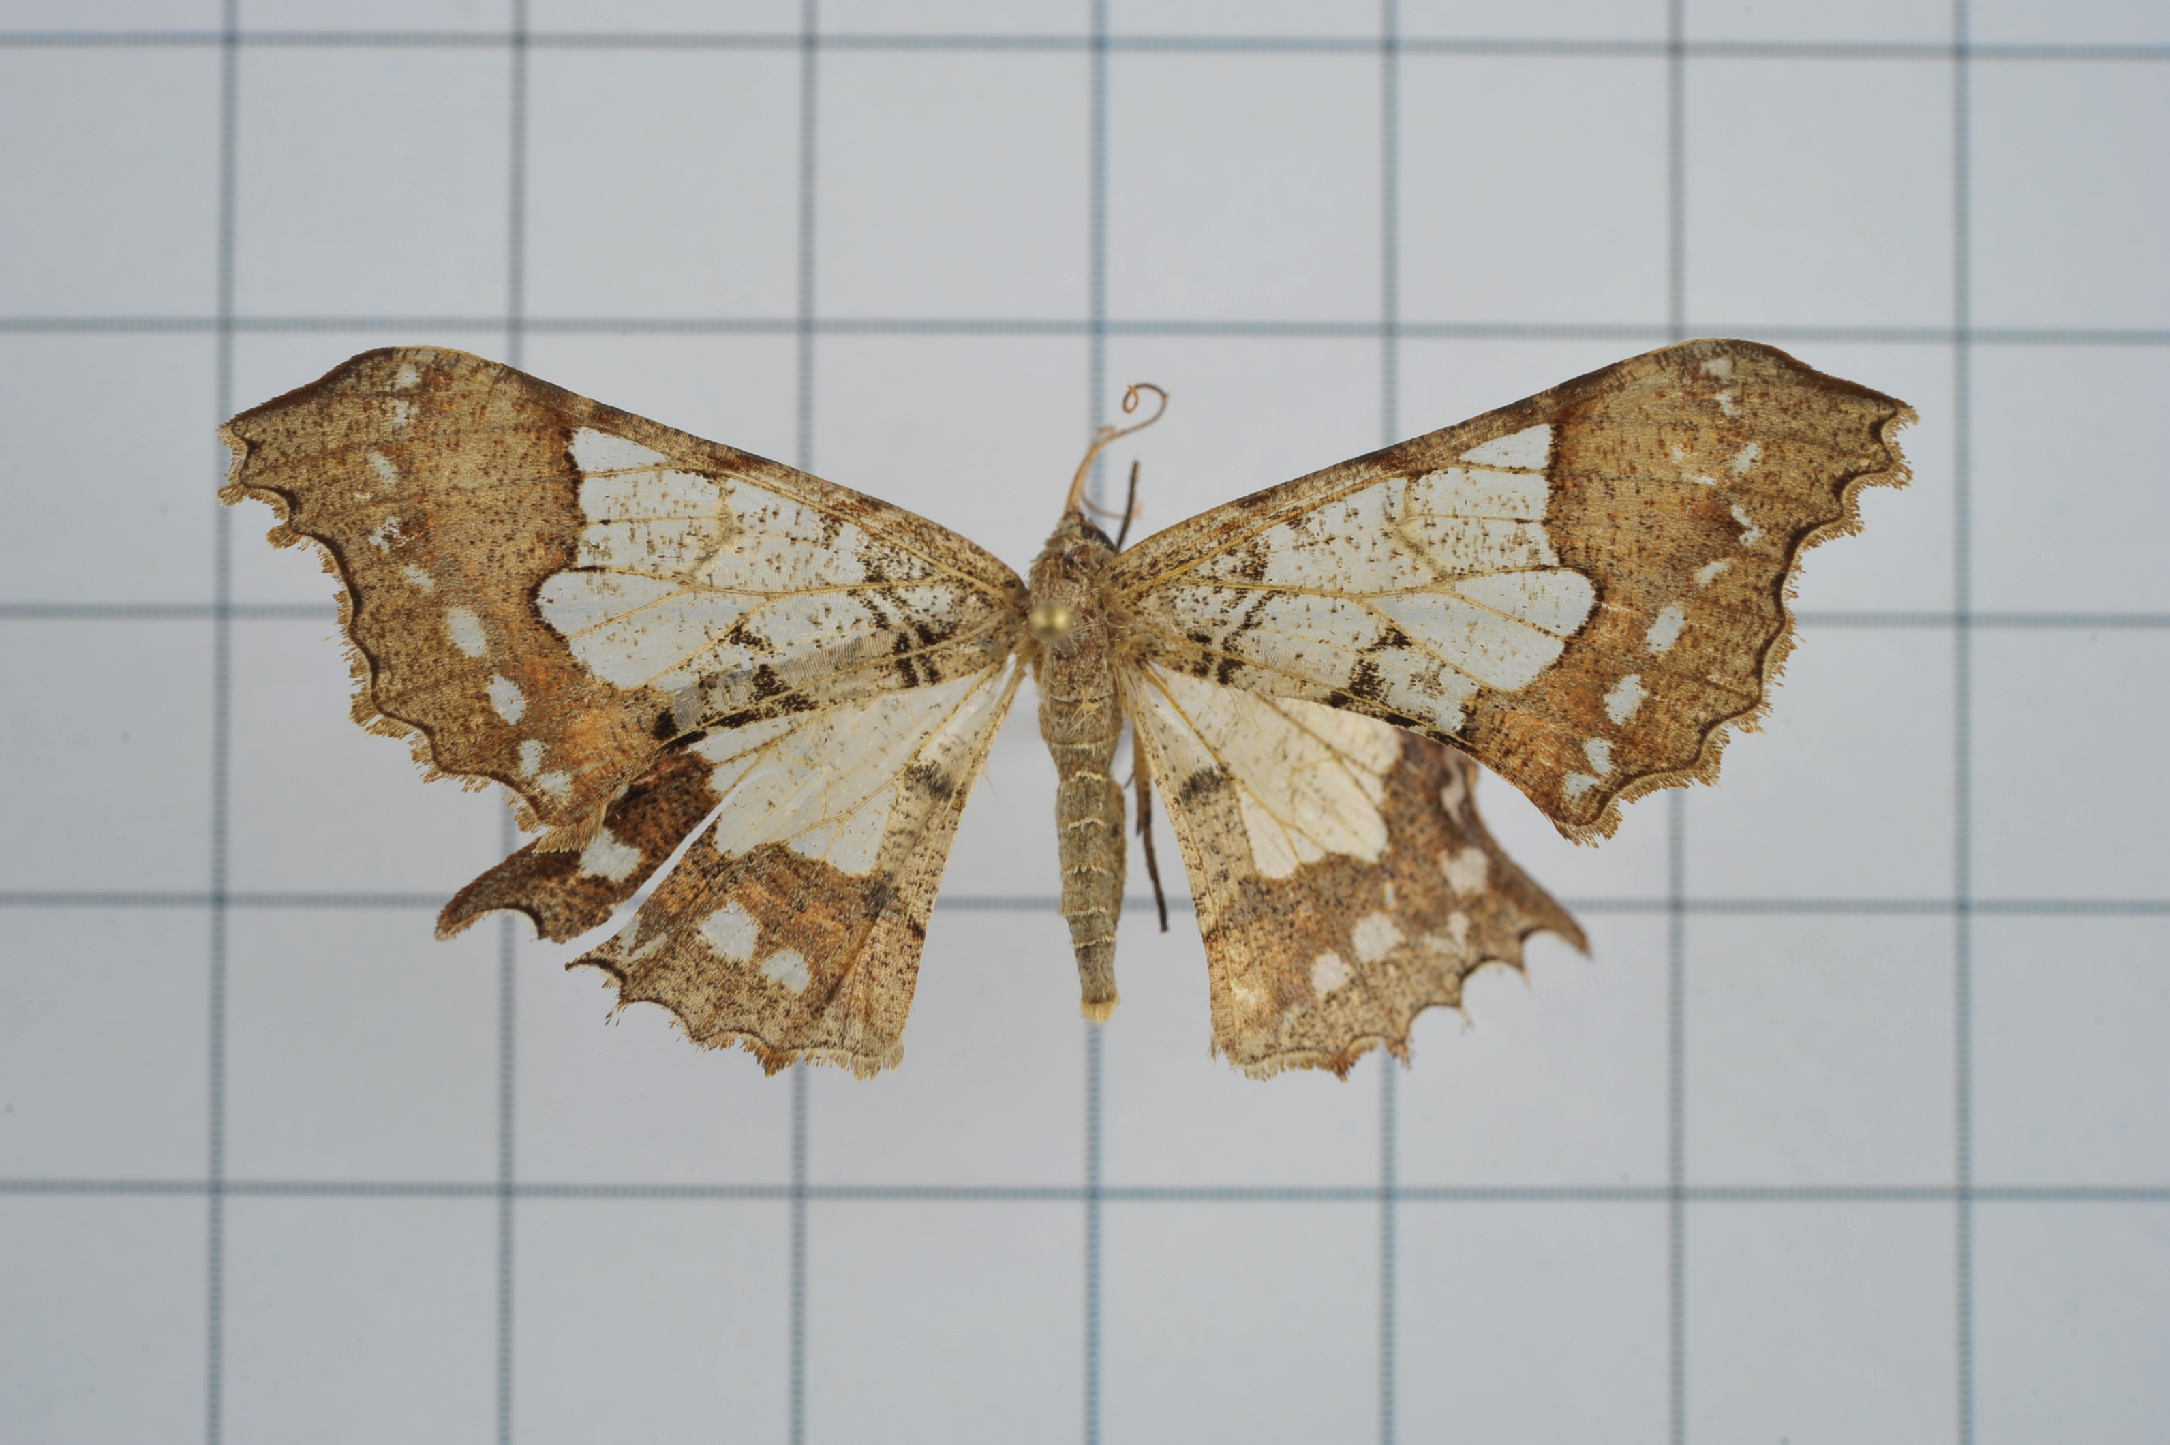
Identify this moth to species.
Krananda semihyalina
